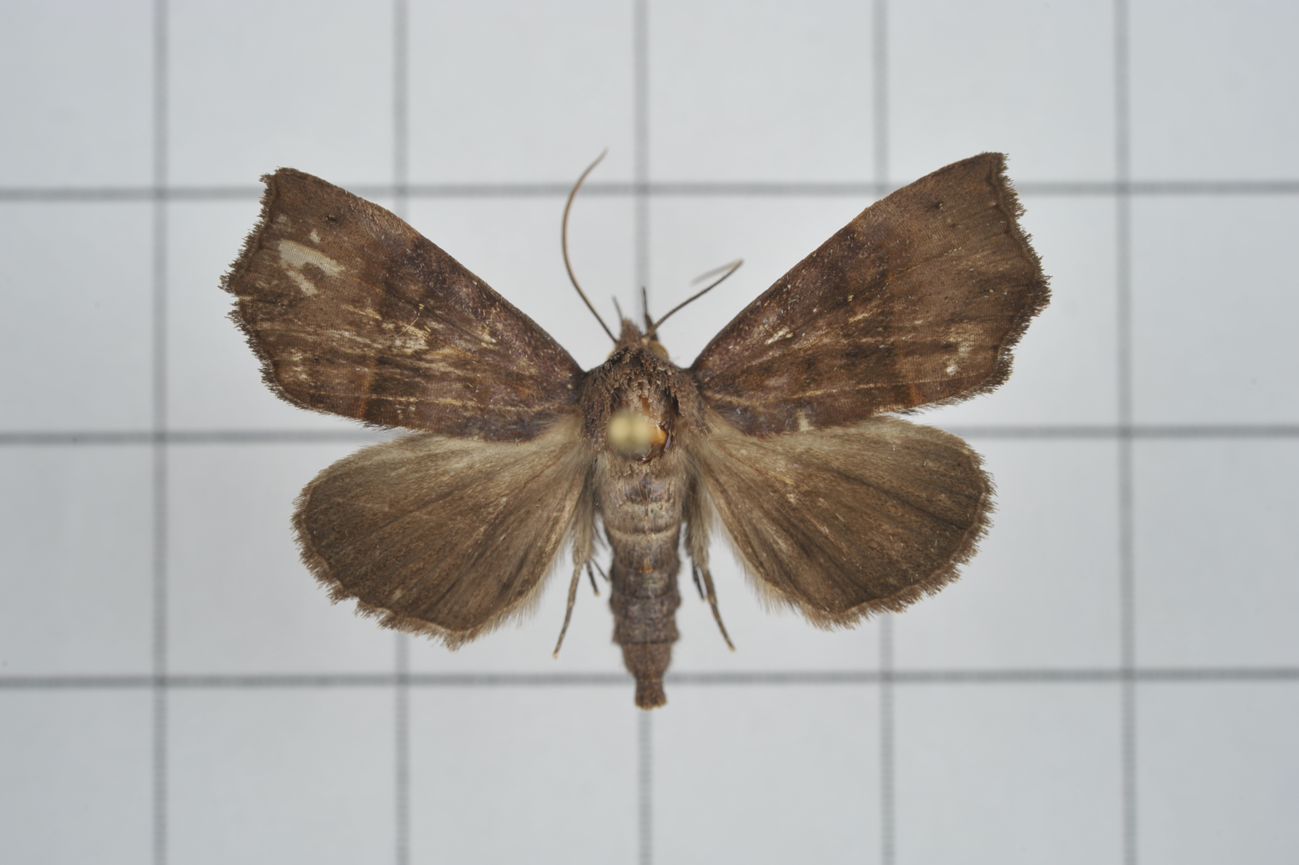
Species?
Thalatta fasciosa
